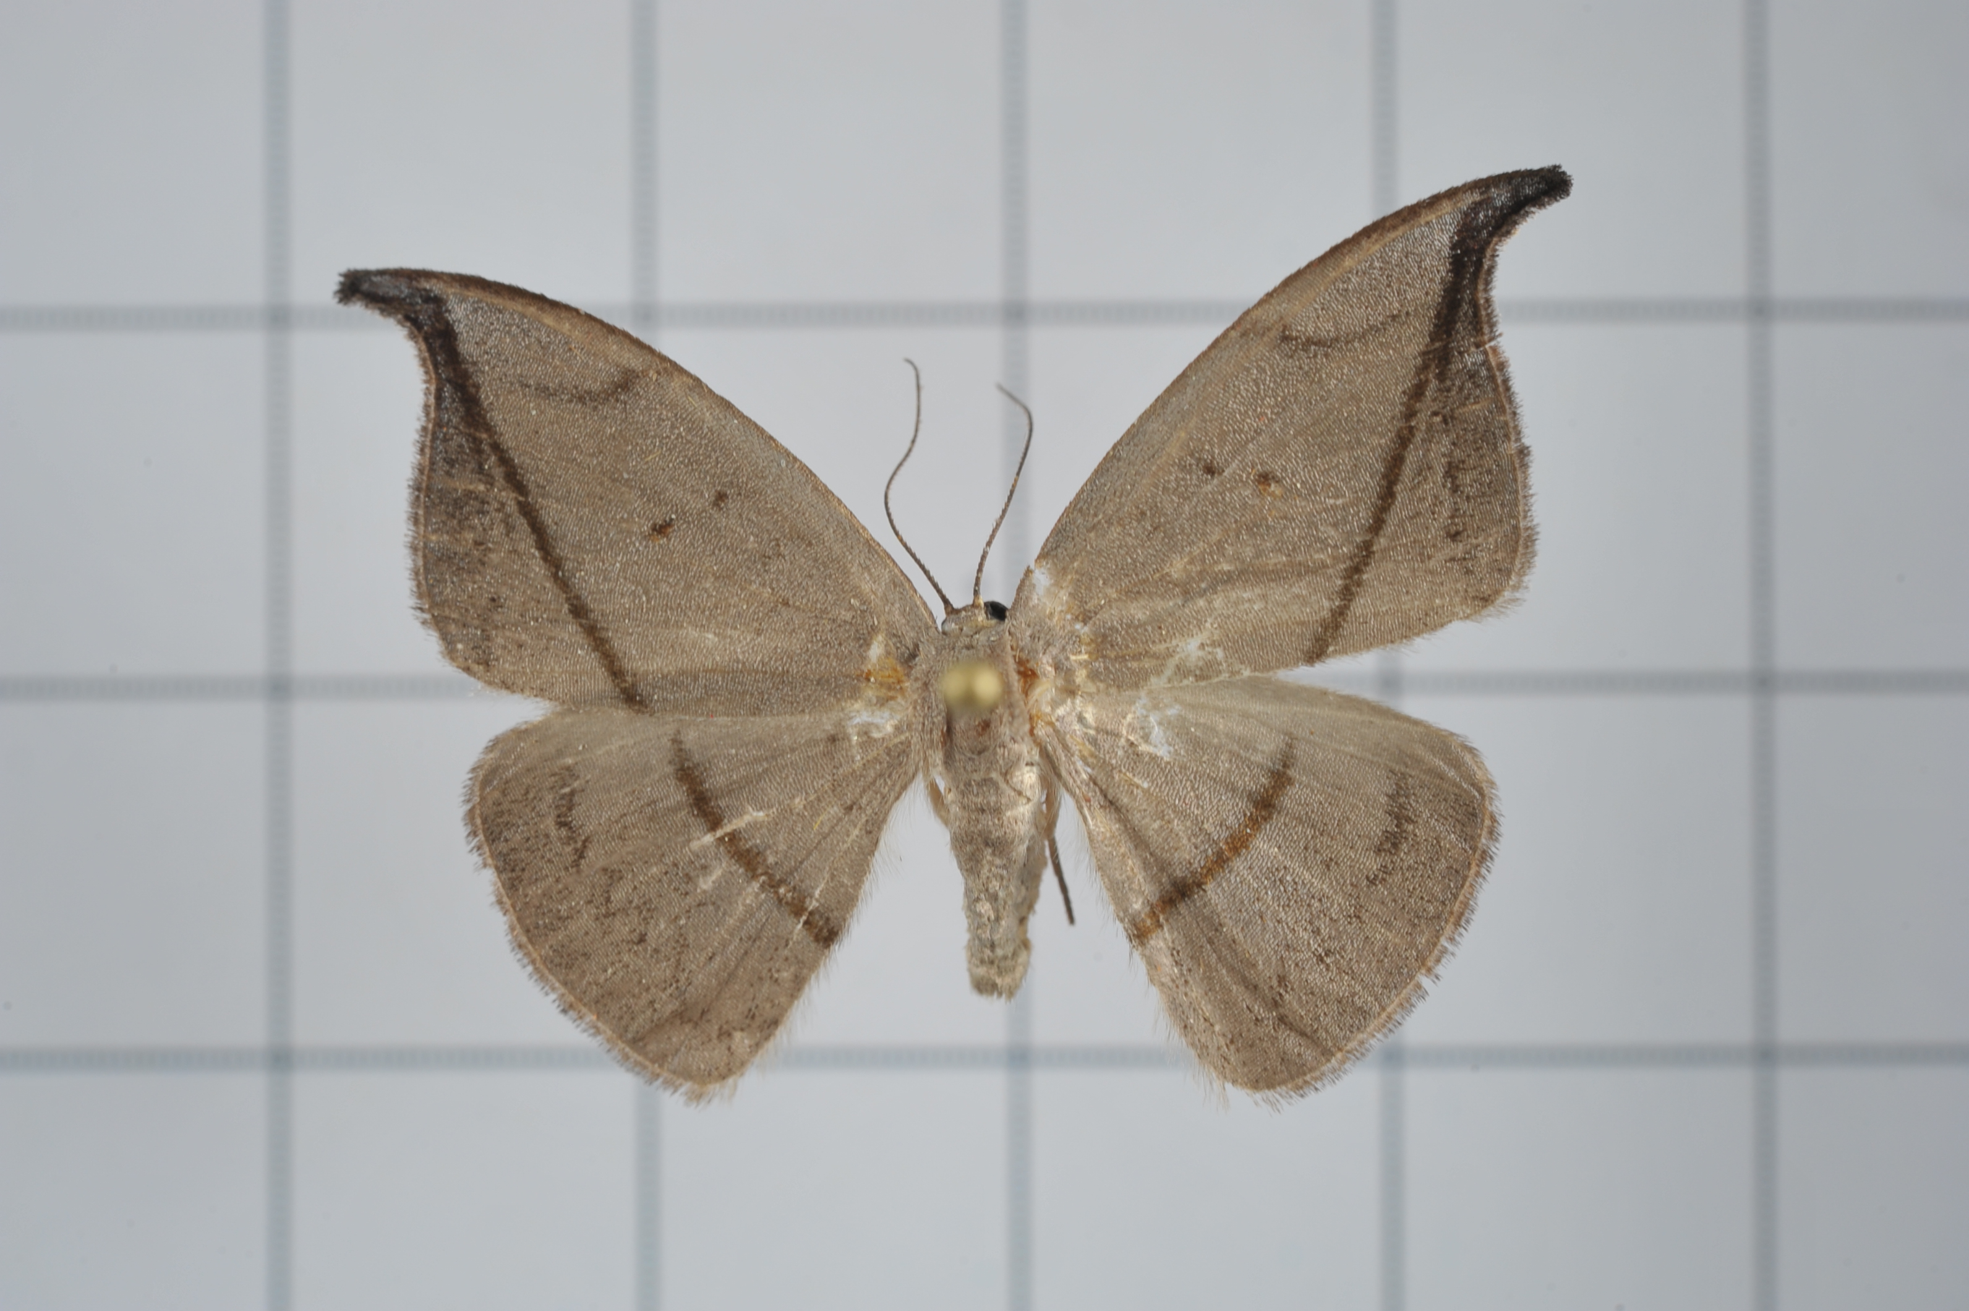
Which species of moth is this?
Albara reversaria opalescens
